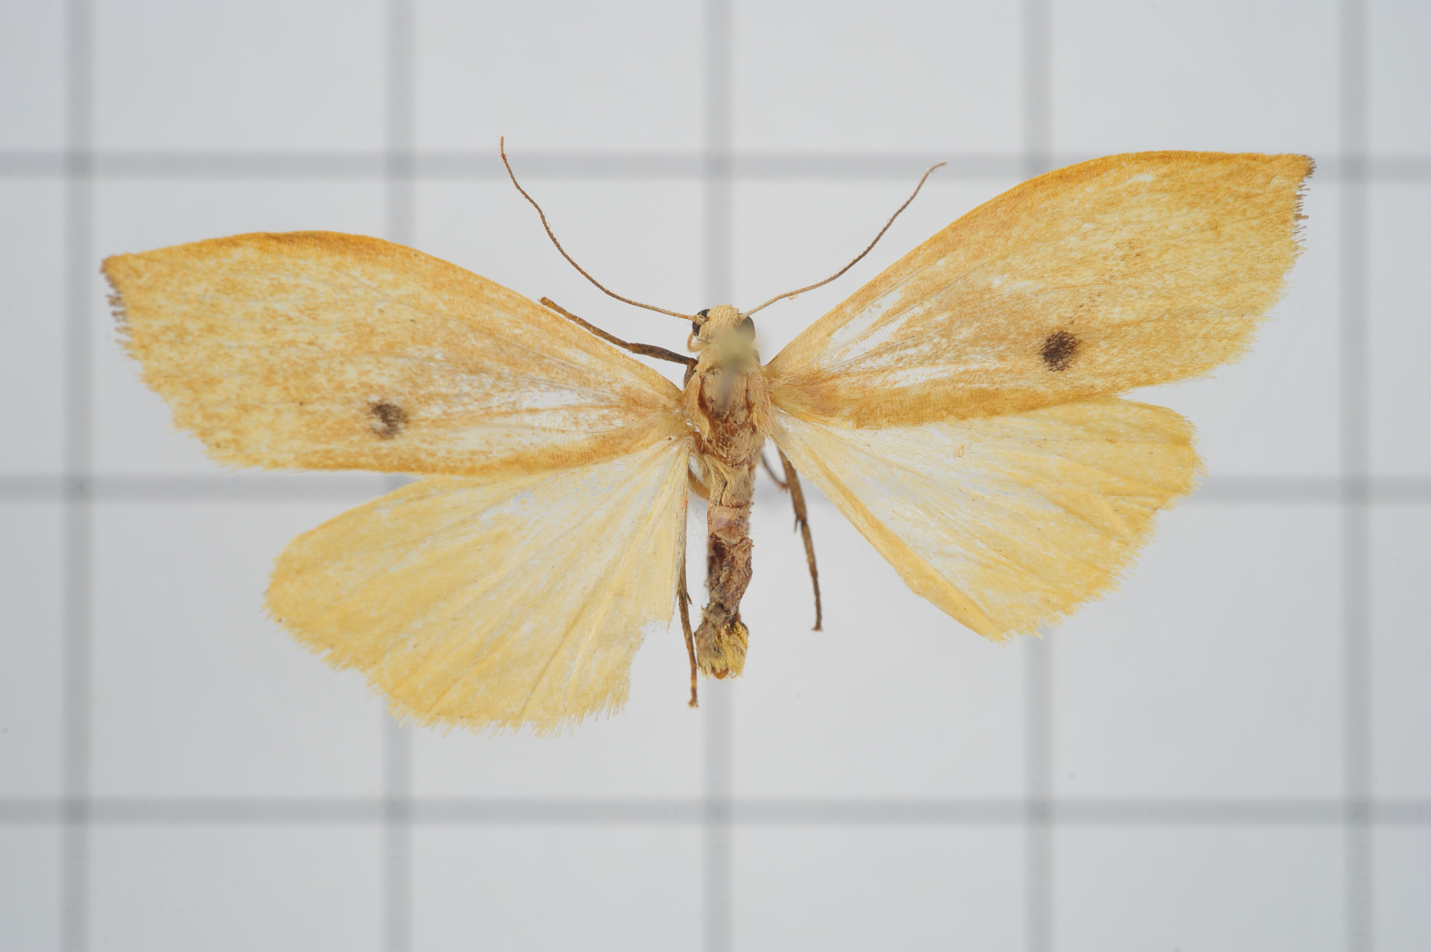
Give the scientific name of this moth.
Manulea postmaculosa
